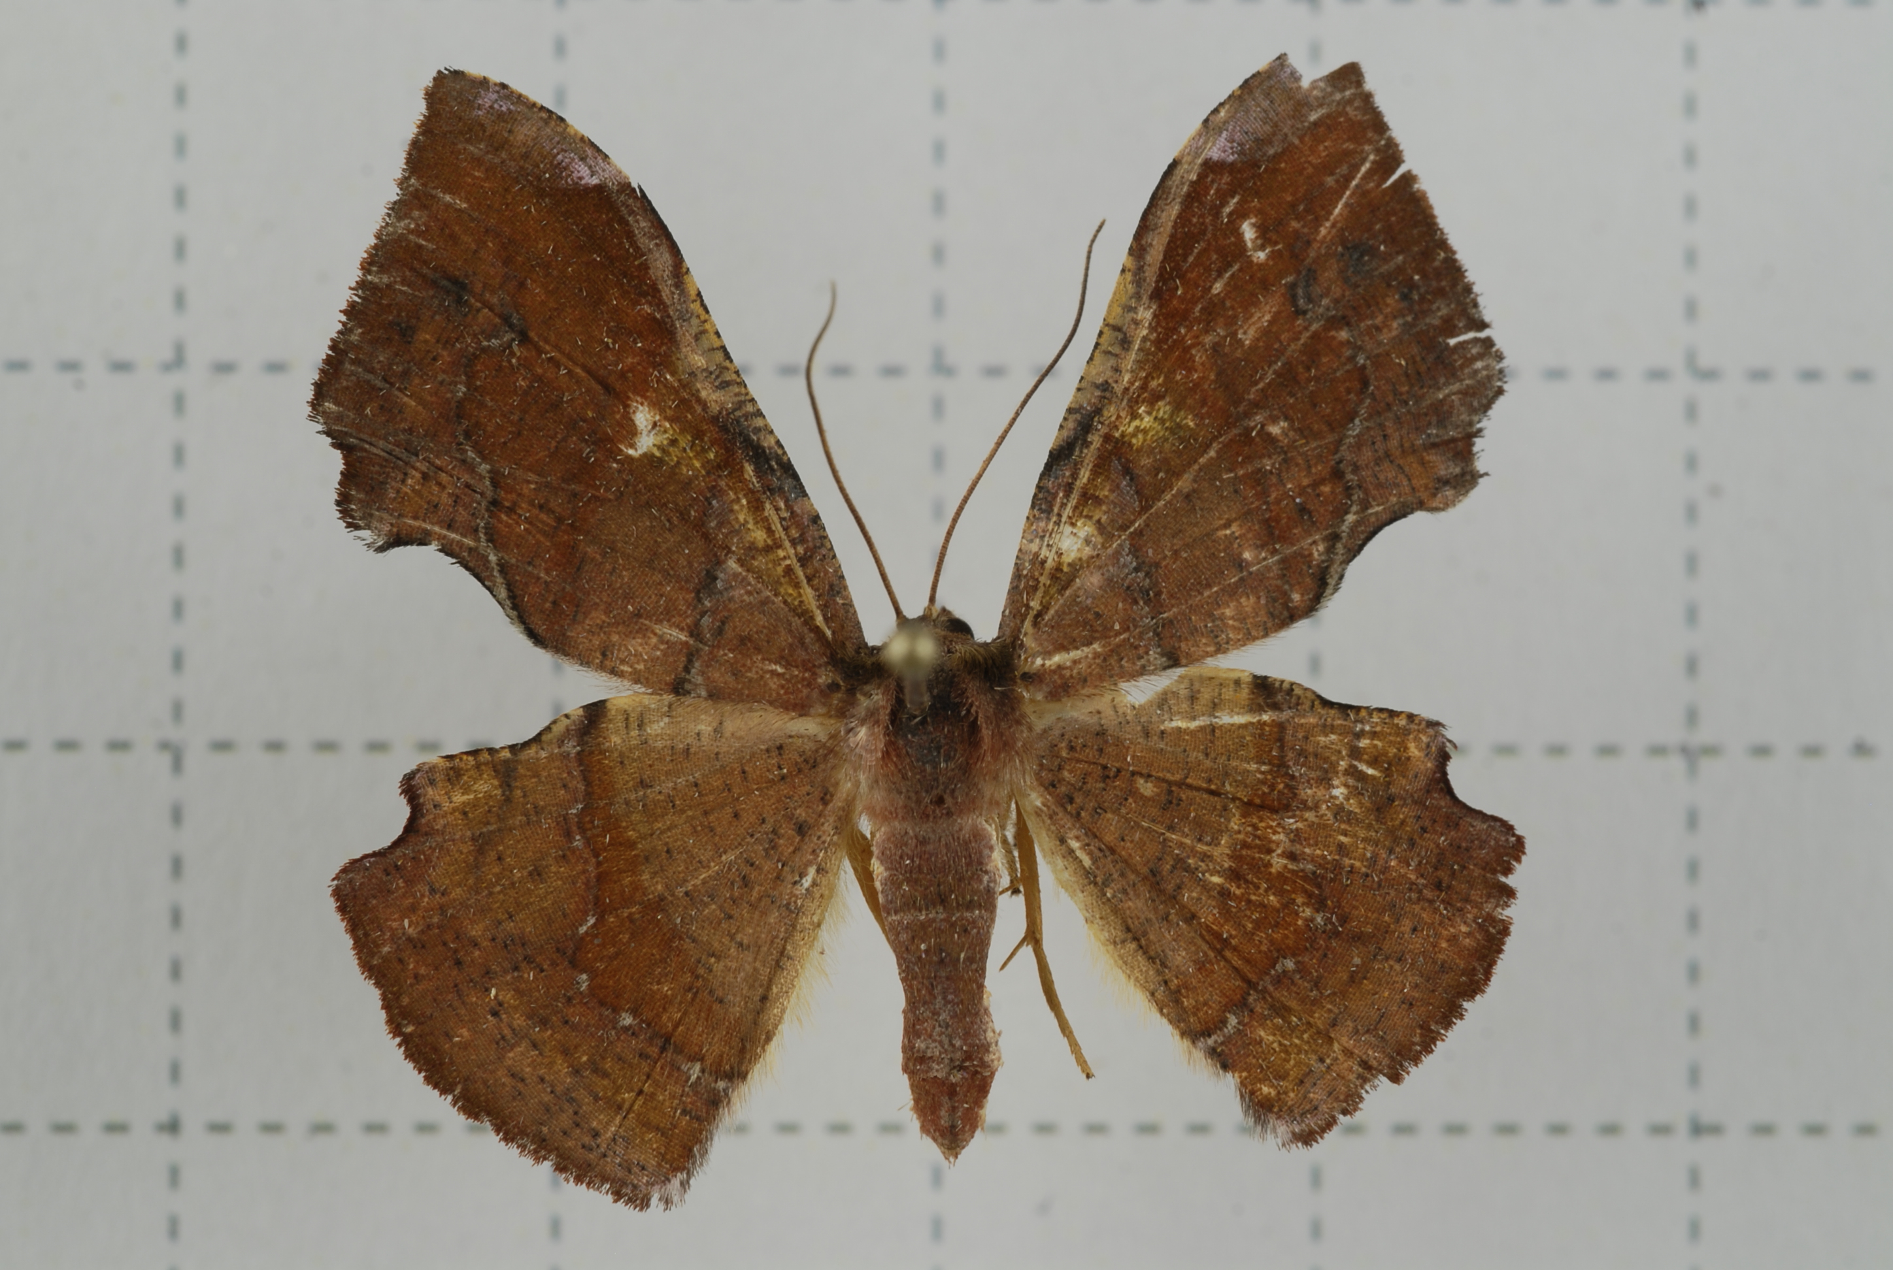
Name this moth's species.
Fascellina chromataria
